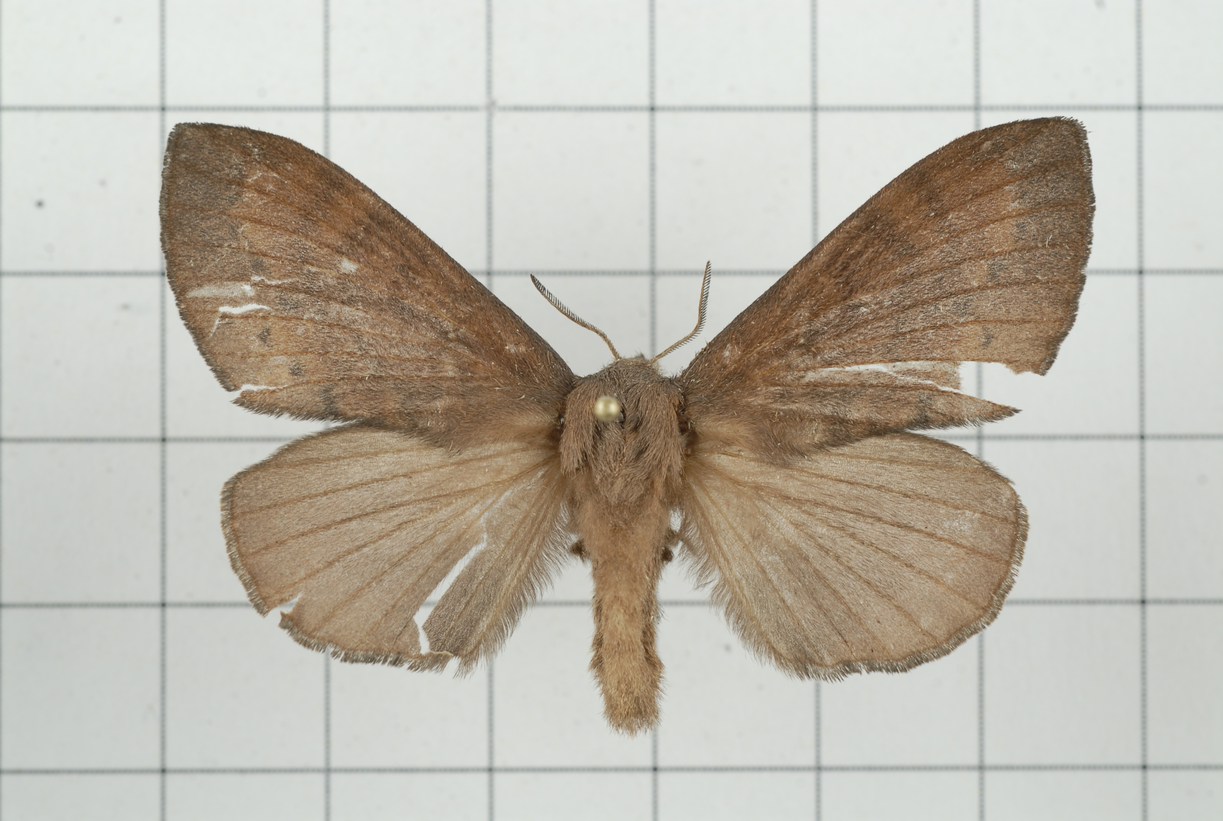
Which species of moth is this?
Dendrolimus punctatus
